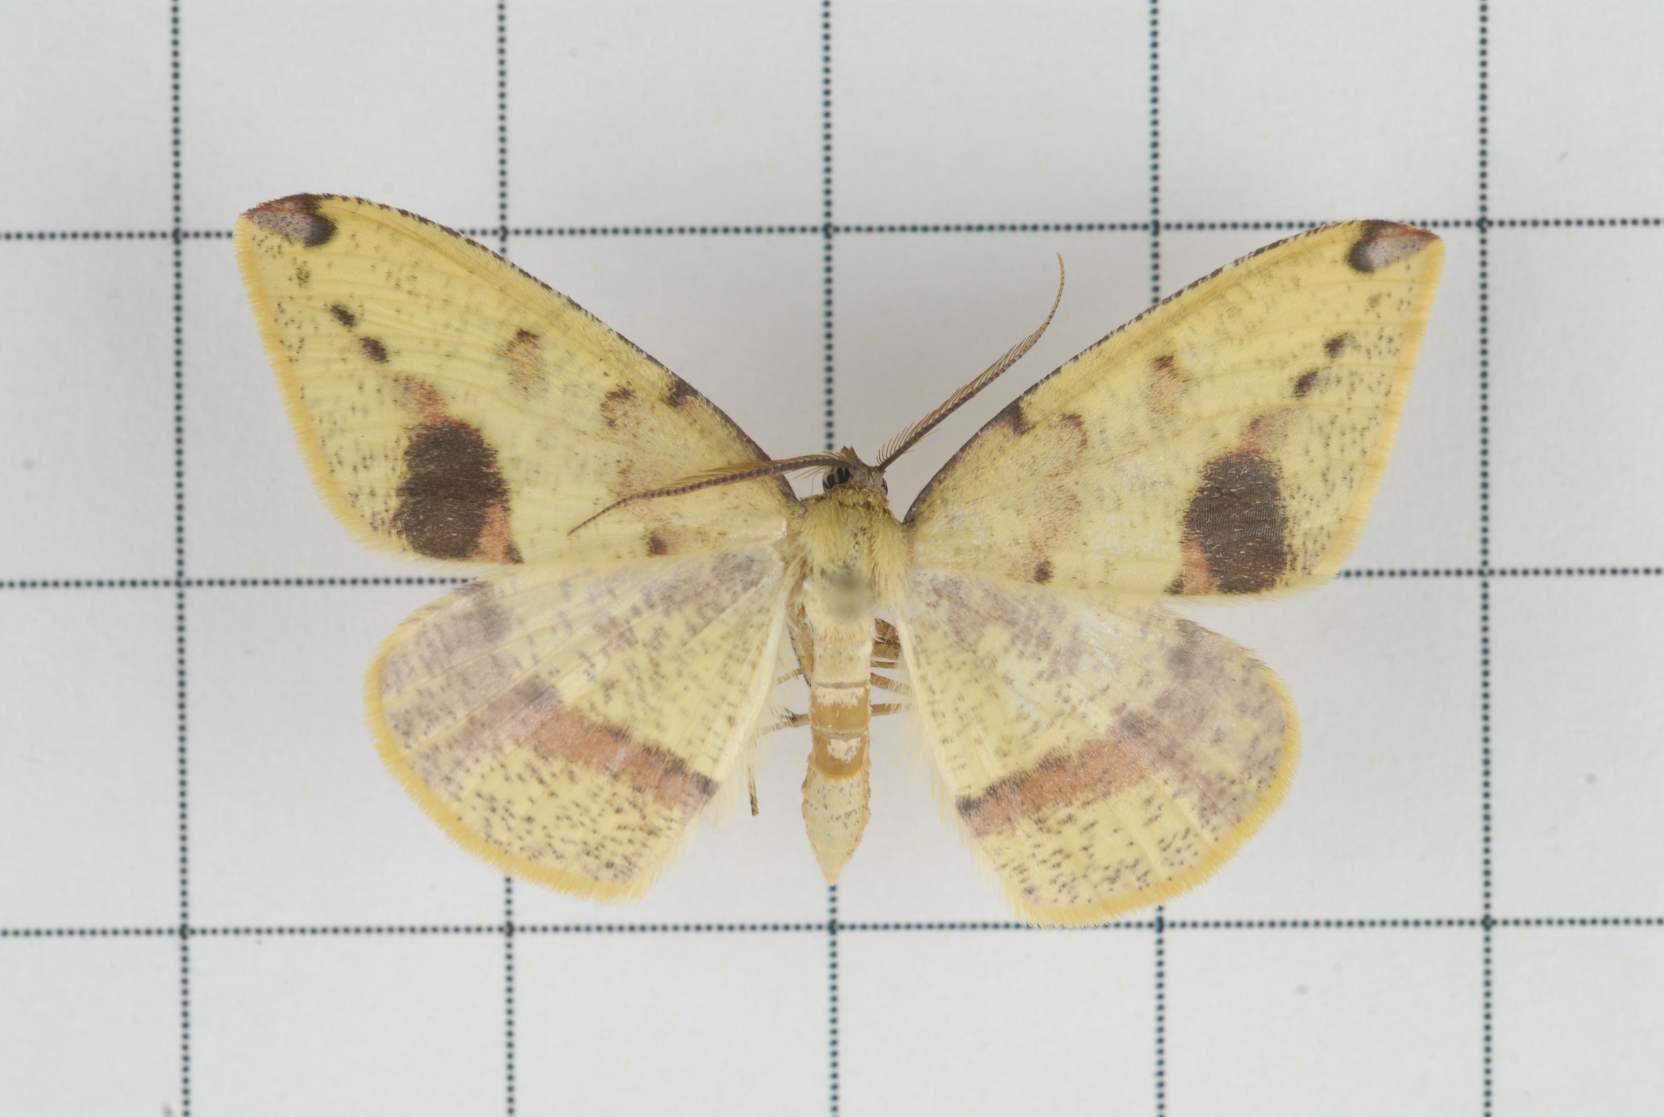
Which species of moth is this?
Heterolocha satoi
